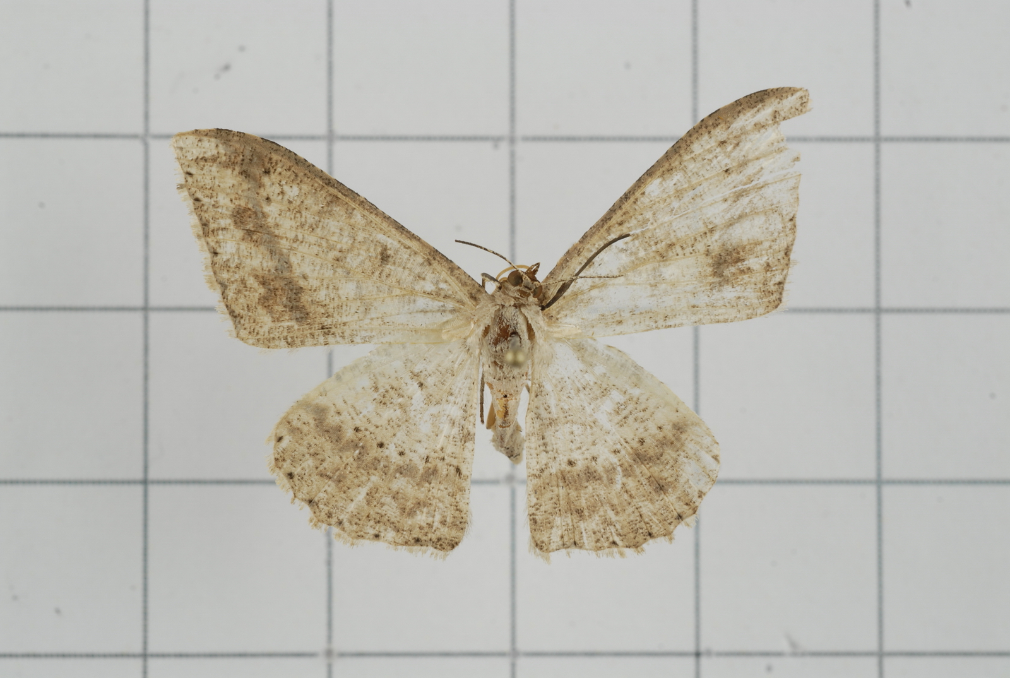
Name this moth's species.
Luxiaria mitorrhaphes
